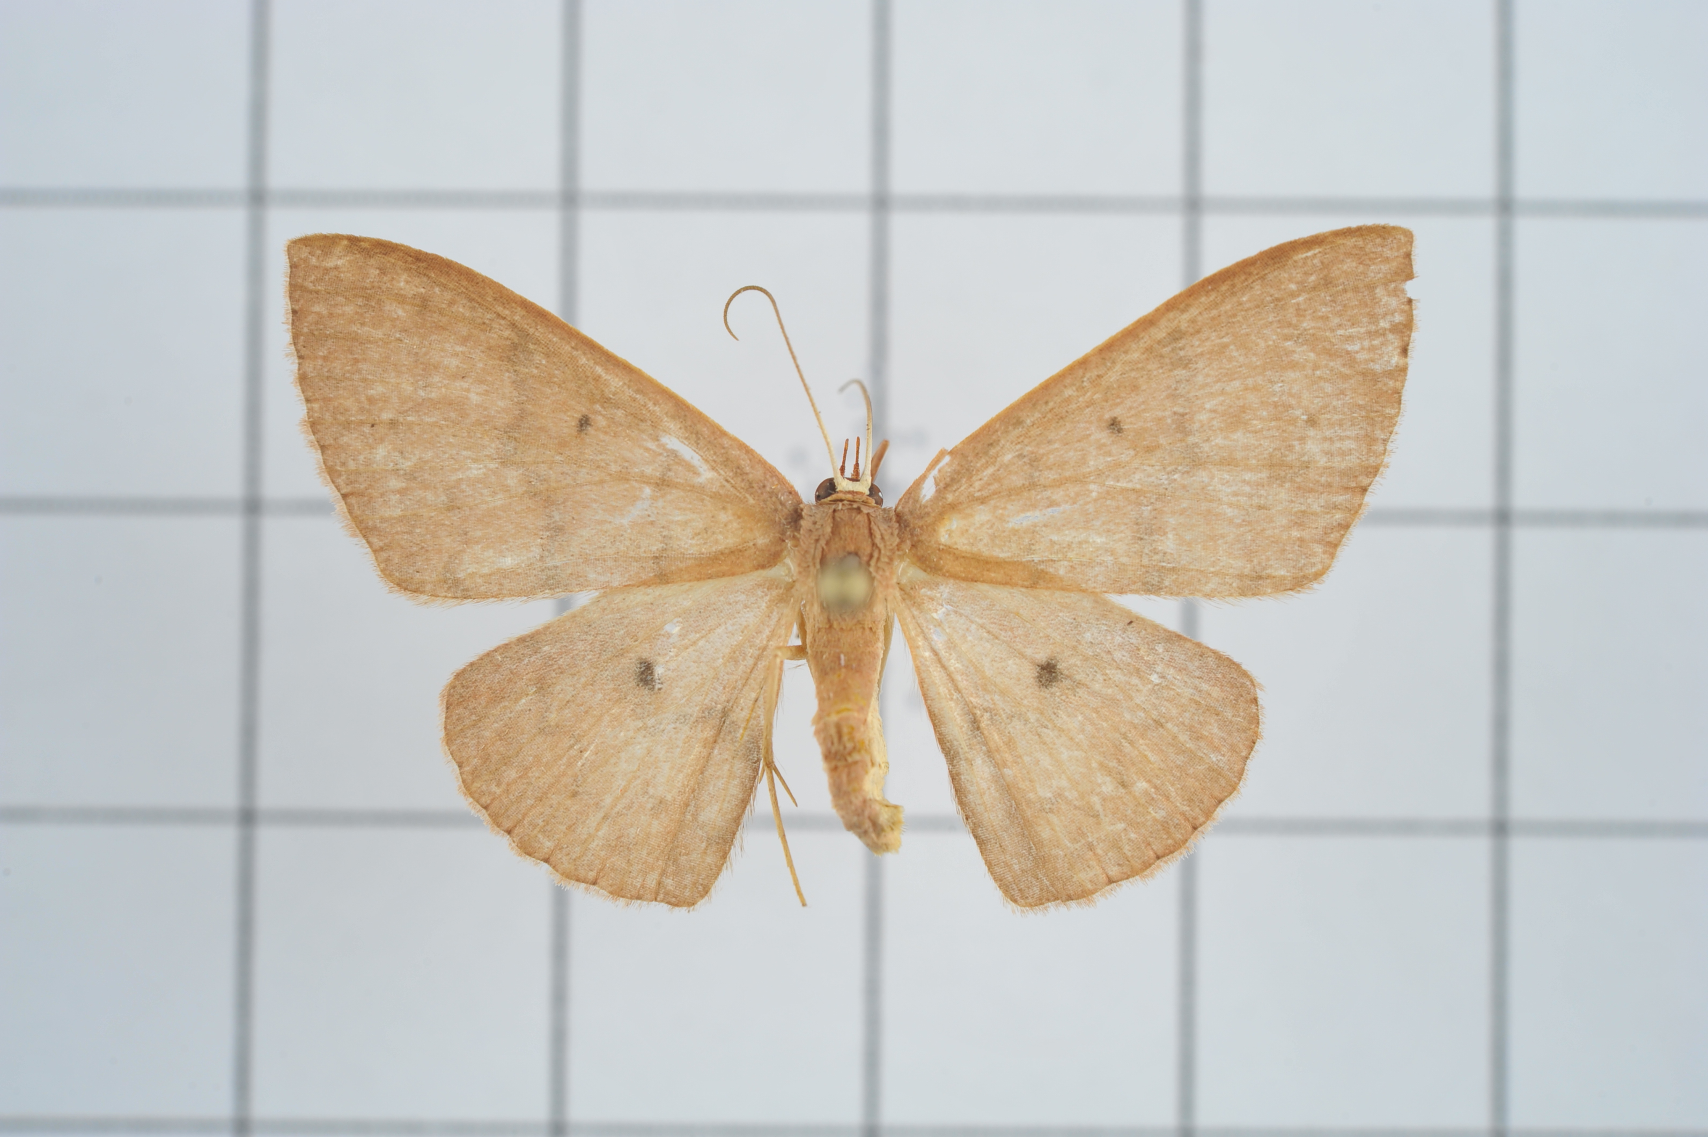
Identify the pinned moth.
Perixera absconditaria
